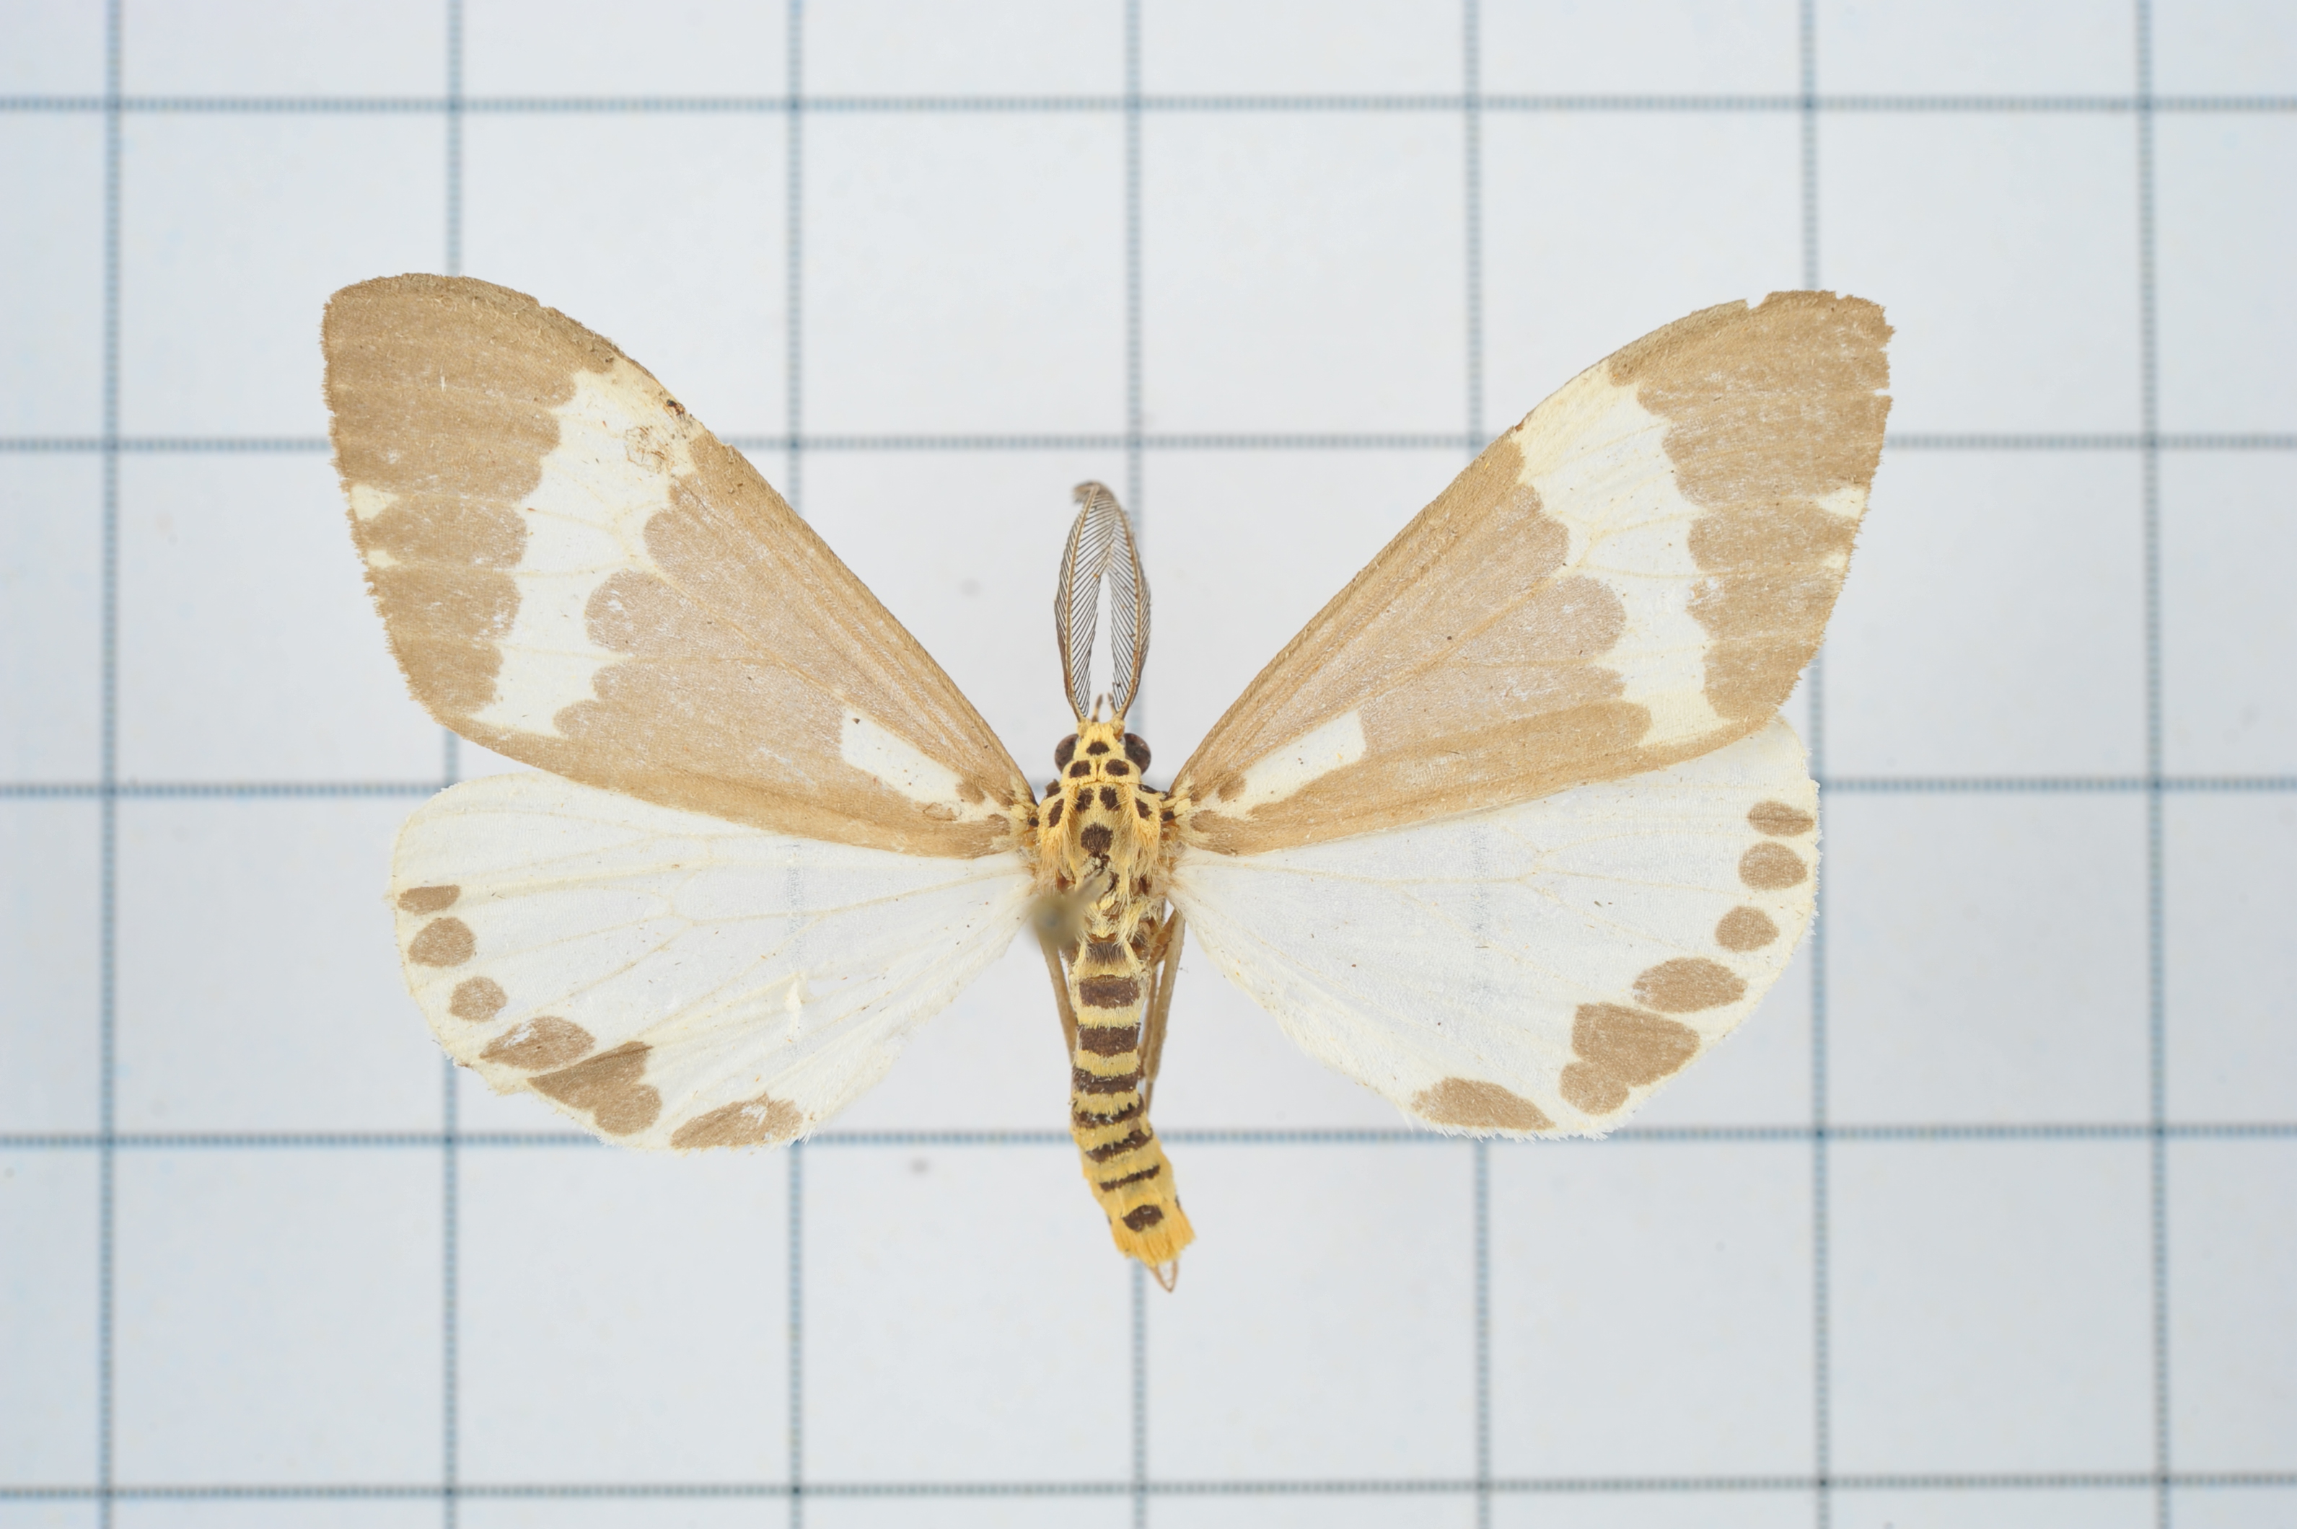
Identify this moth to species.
Nyctemera albofasciata
